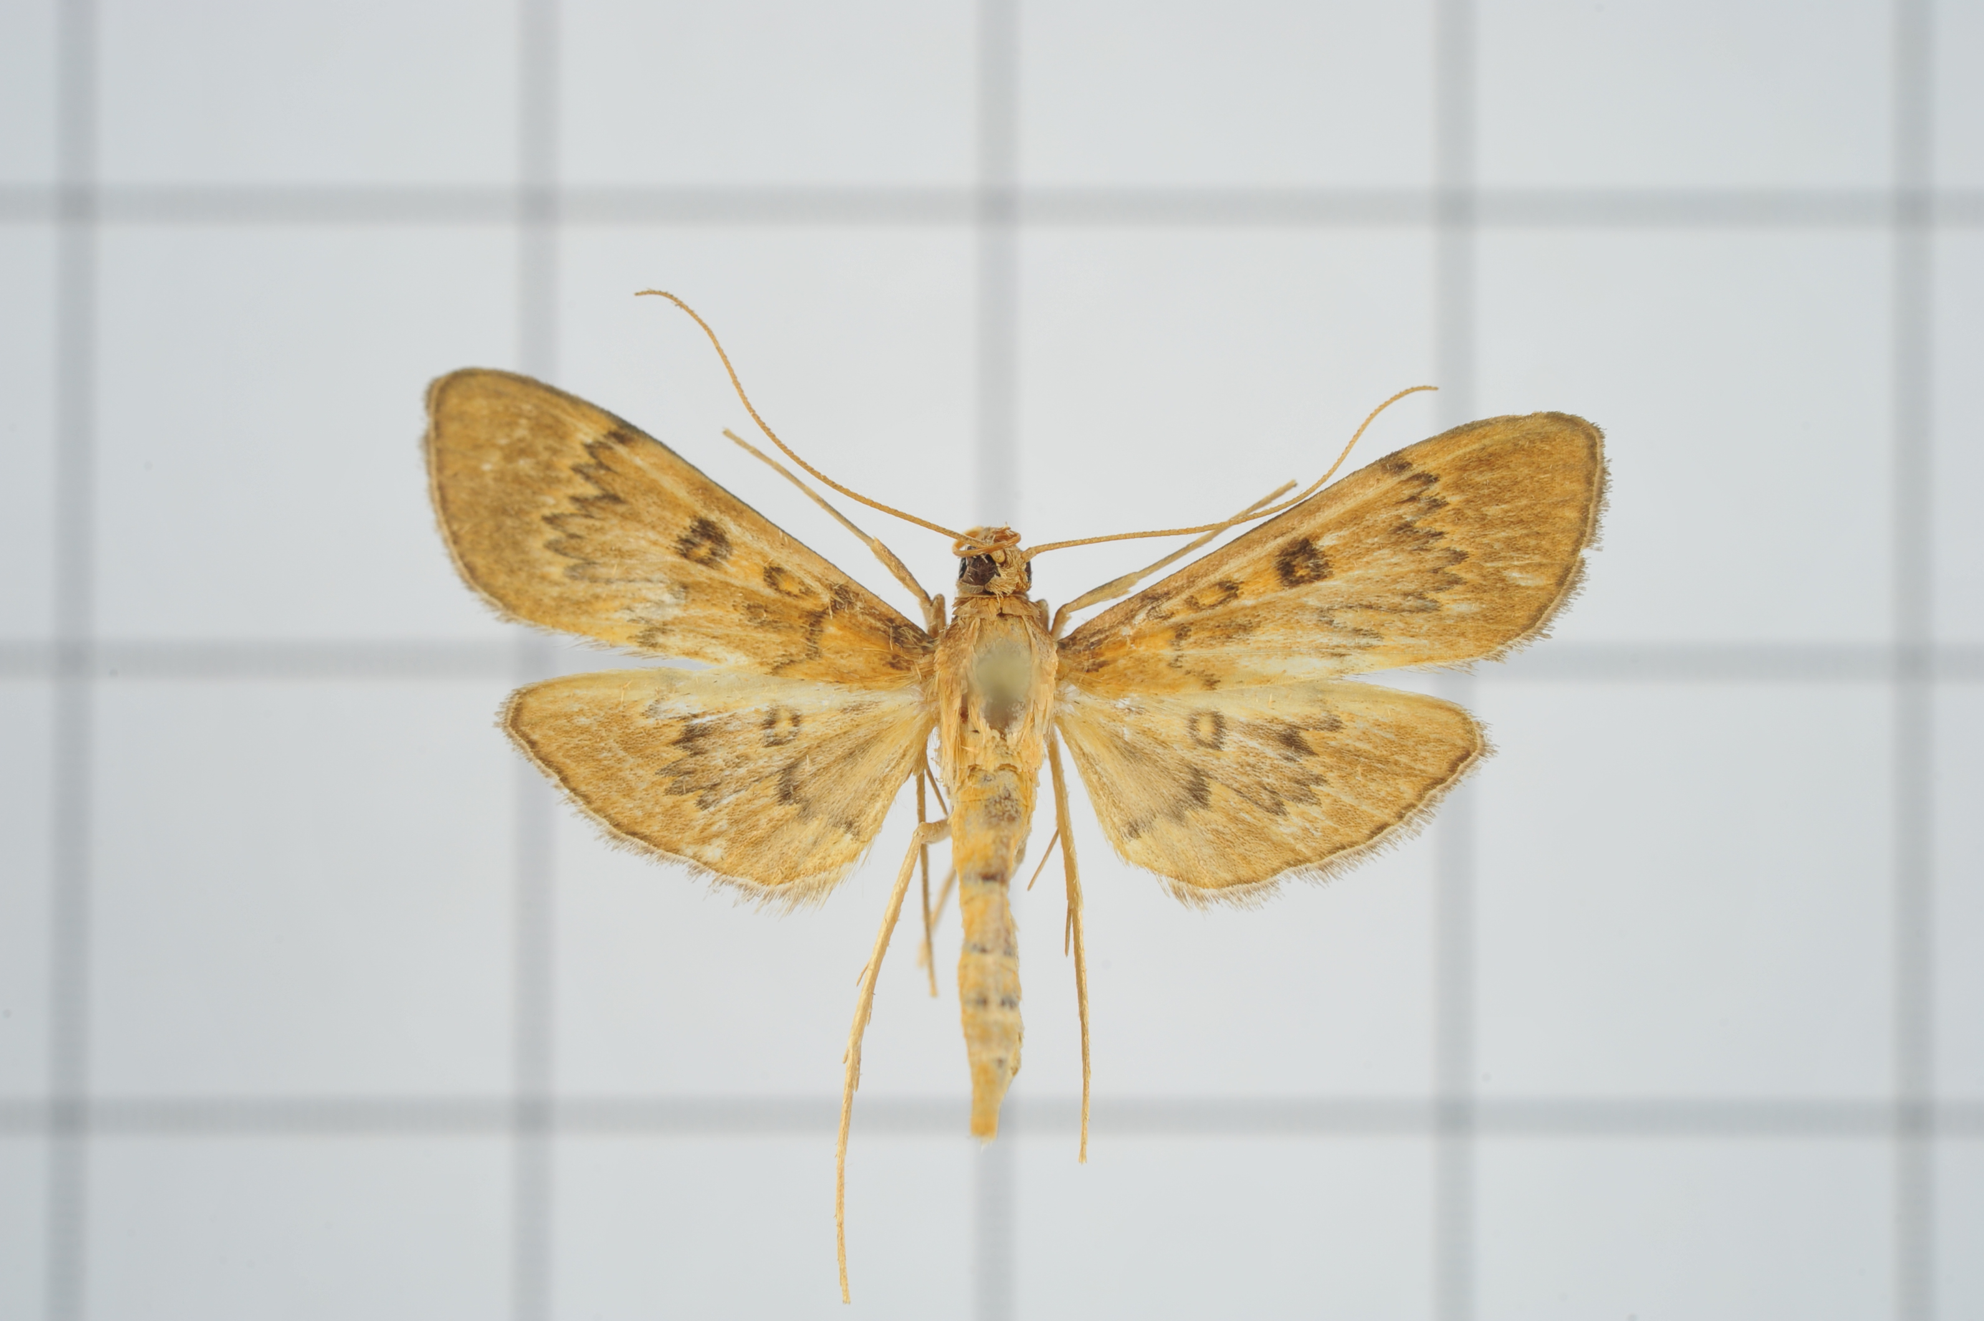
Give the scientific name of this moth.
Tatobotys janapalis
